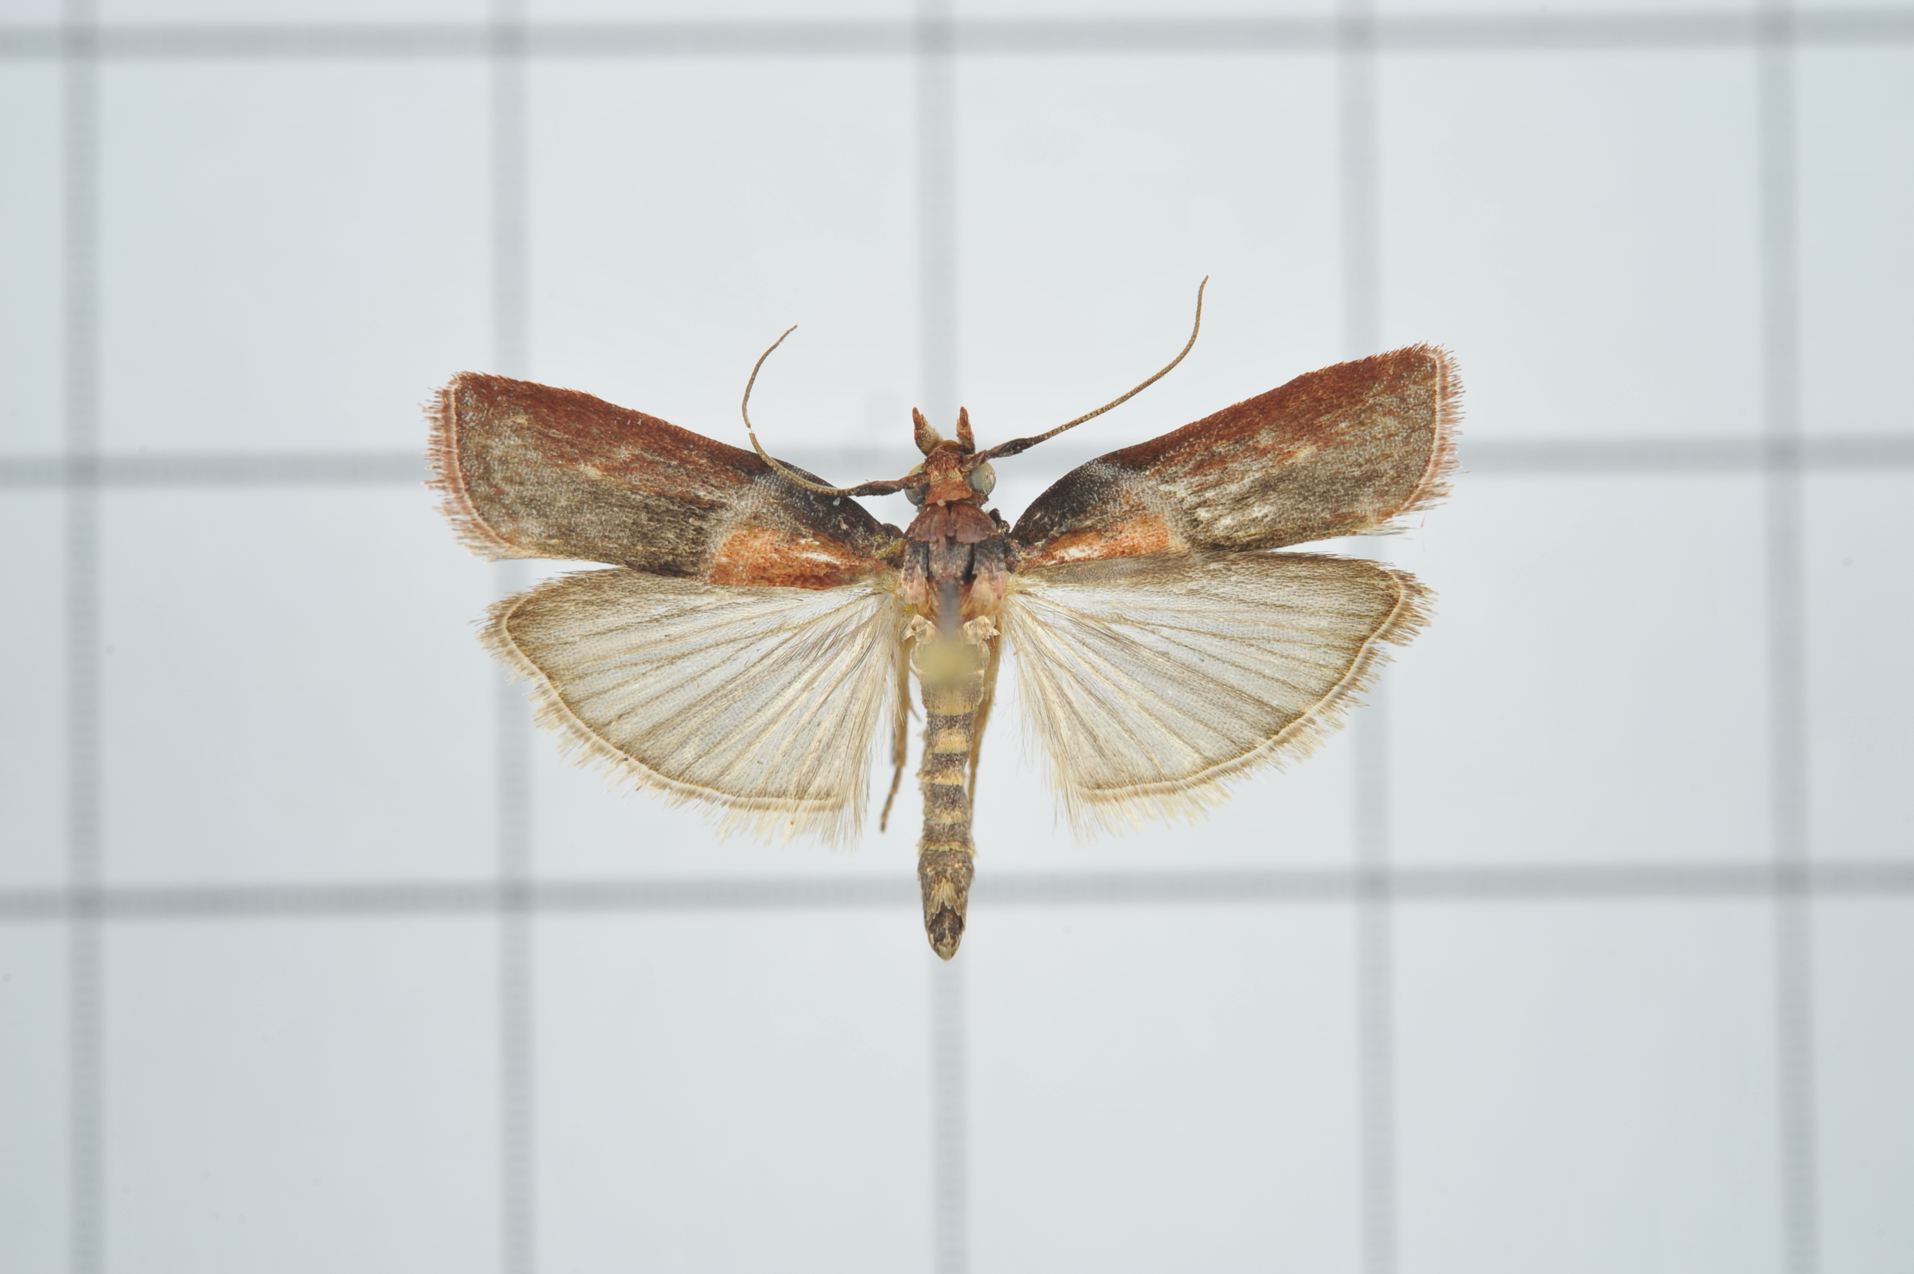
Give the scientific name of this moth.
Calguia defiguralis
